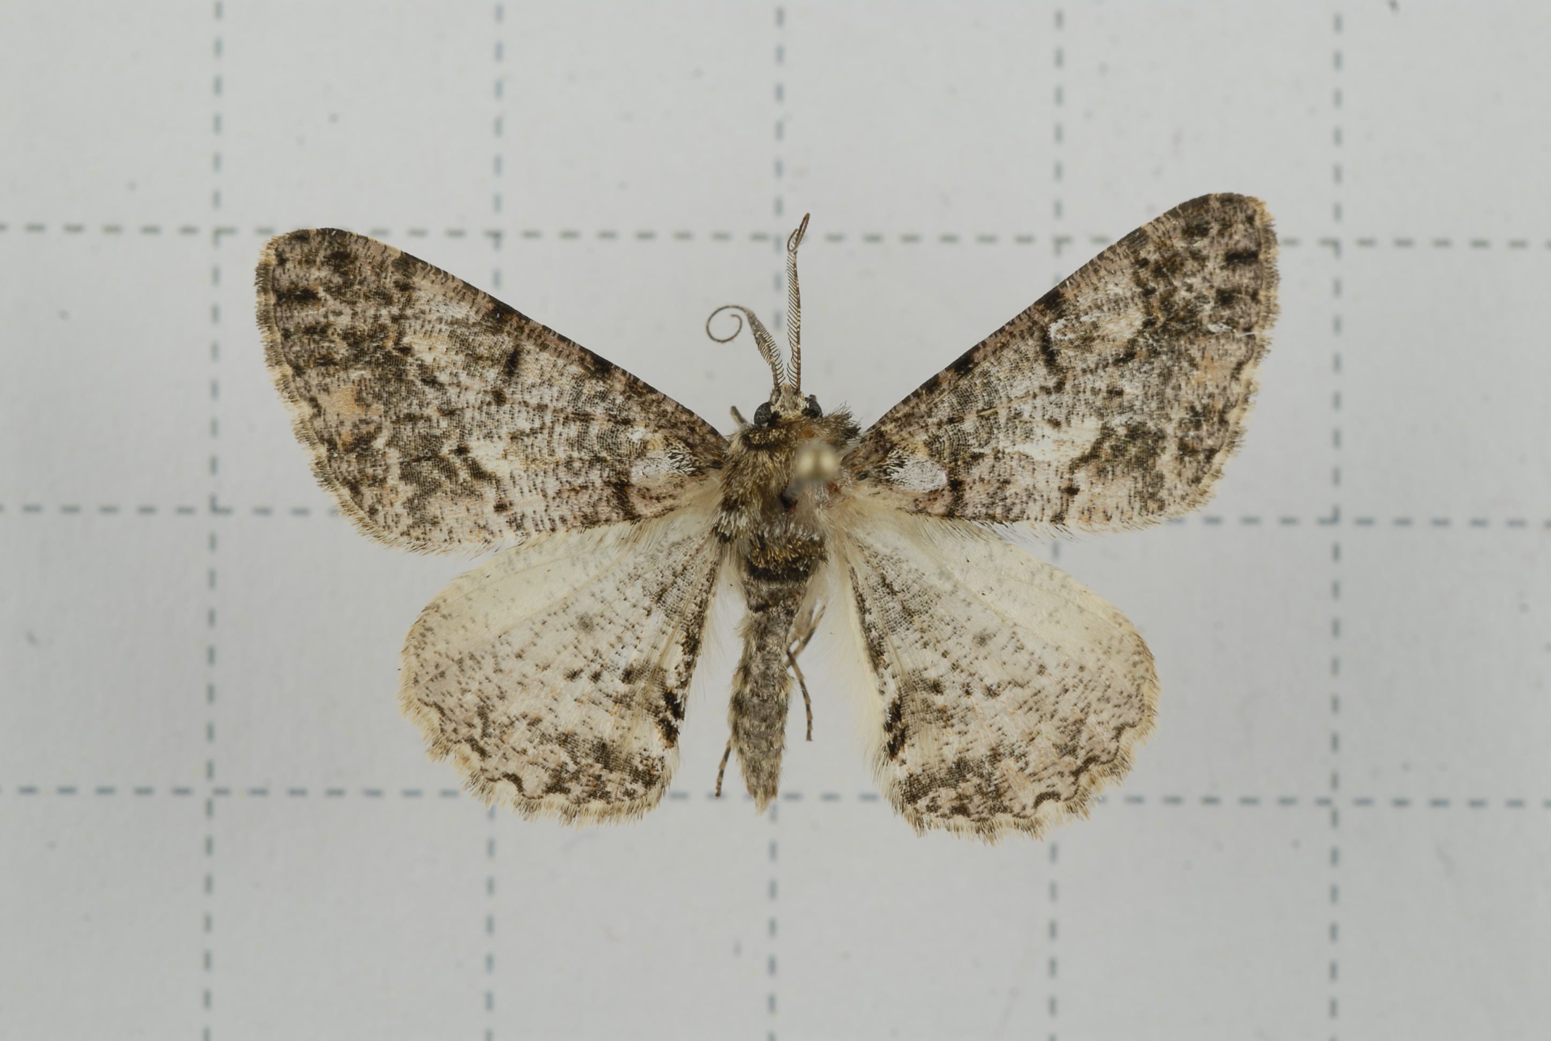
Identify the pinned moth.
Alcis taiwanovariegata
